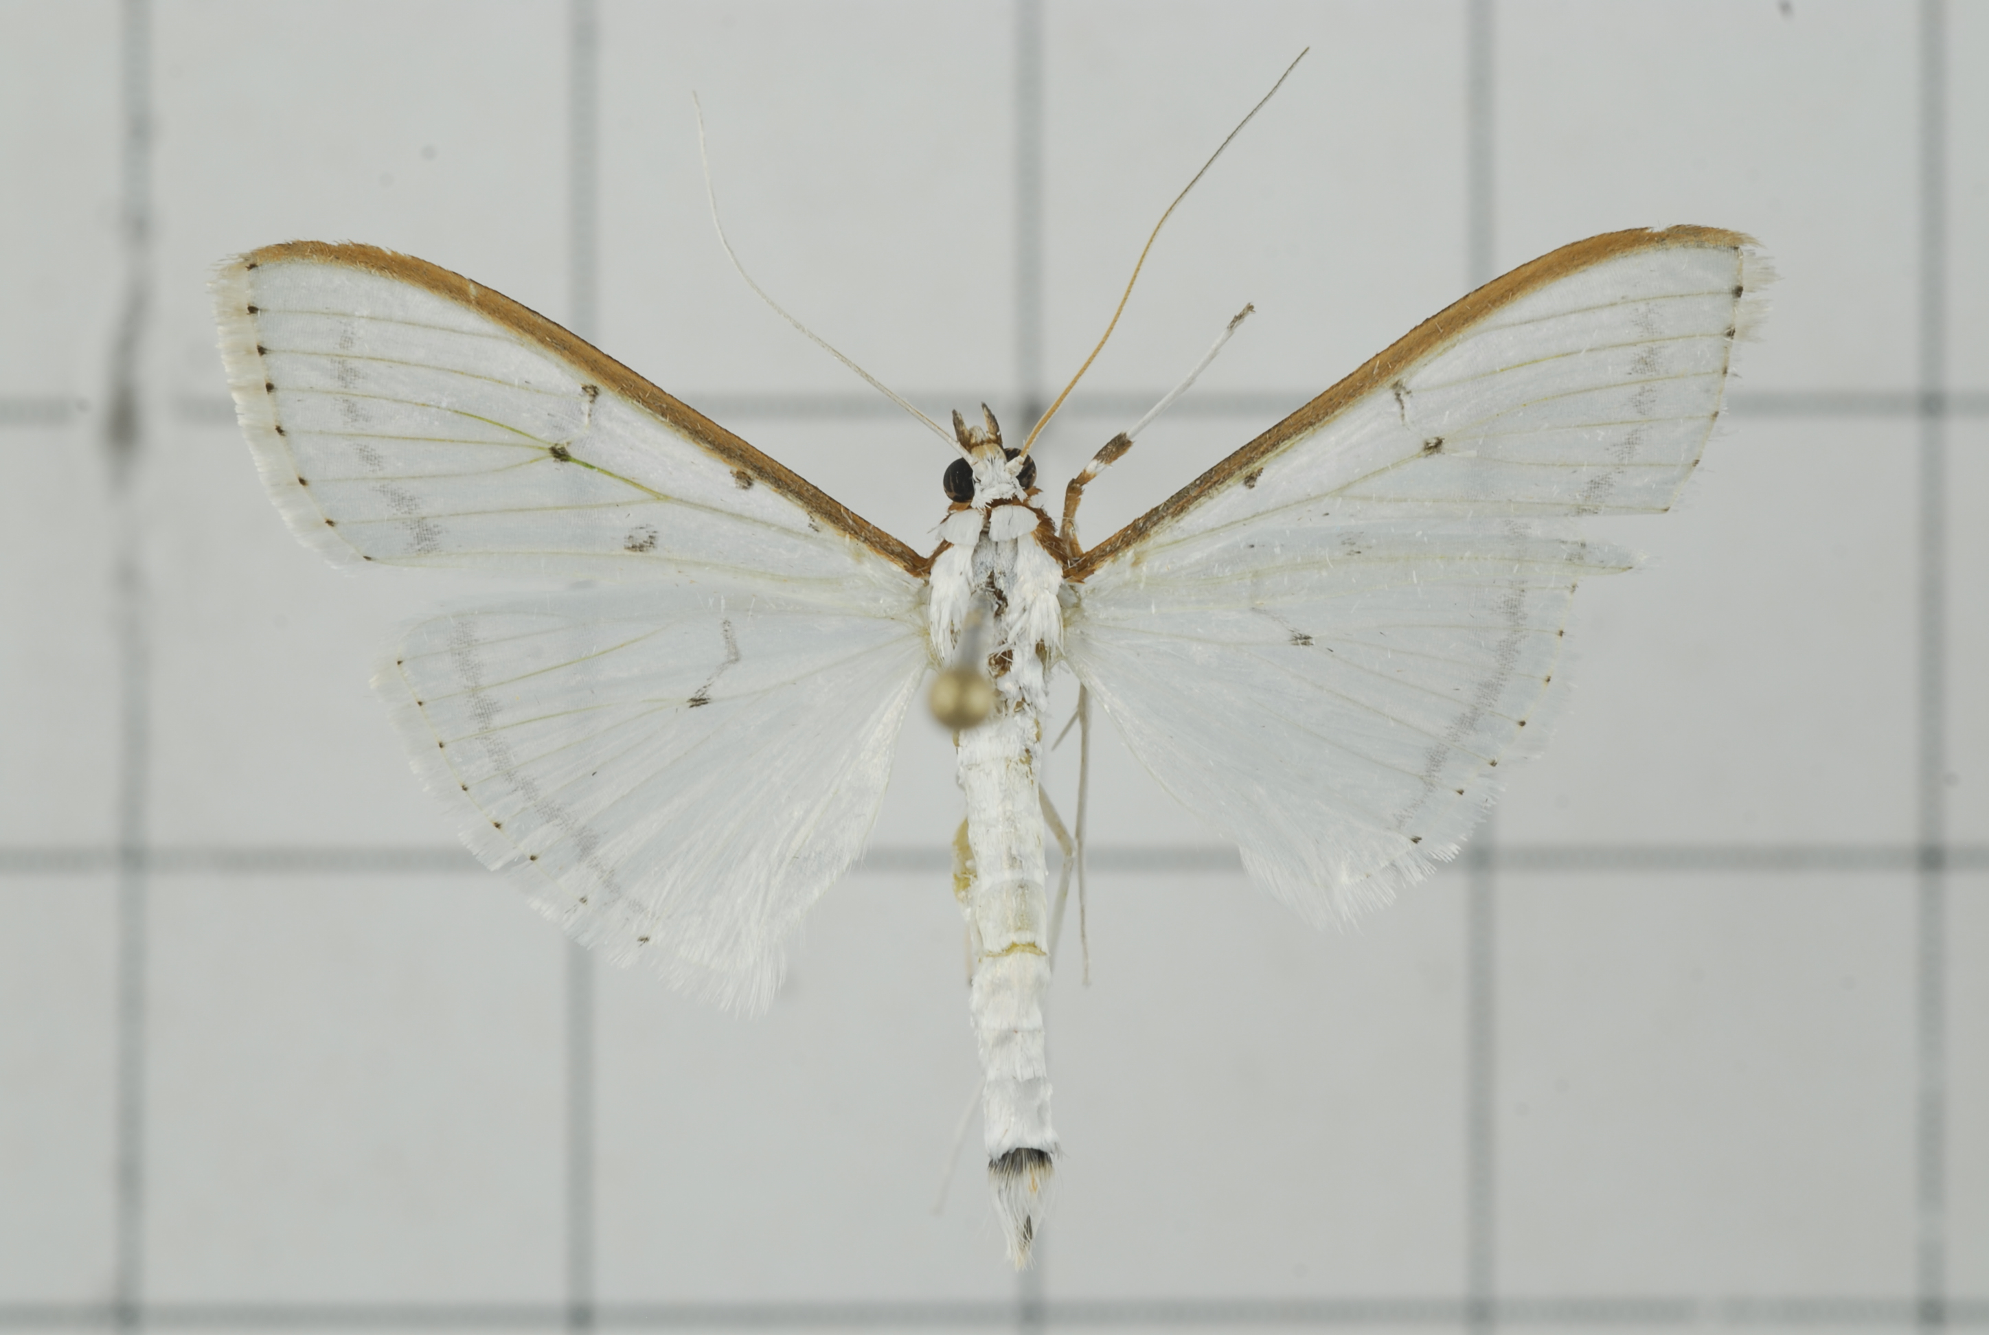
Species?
Palpita asiaticalis
